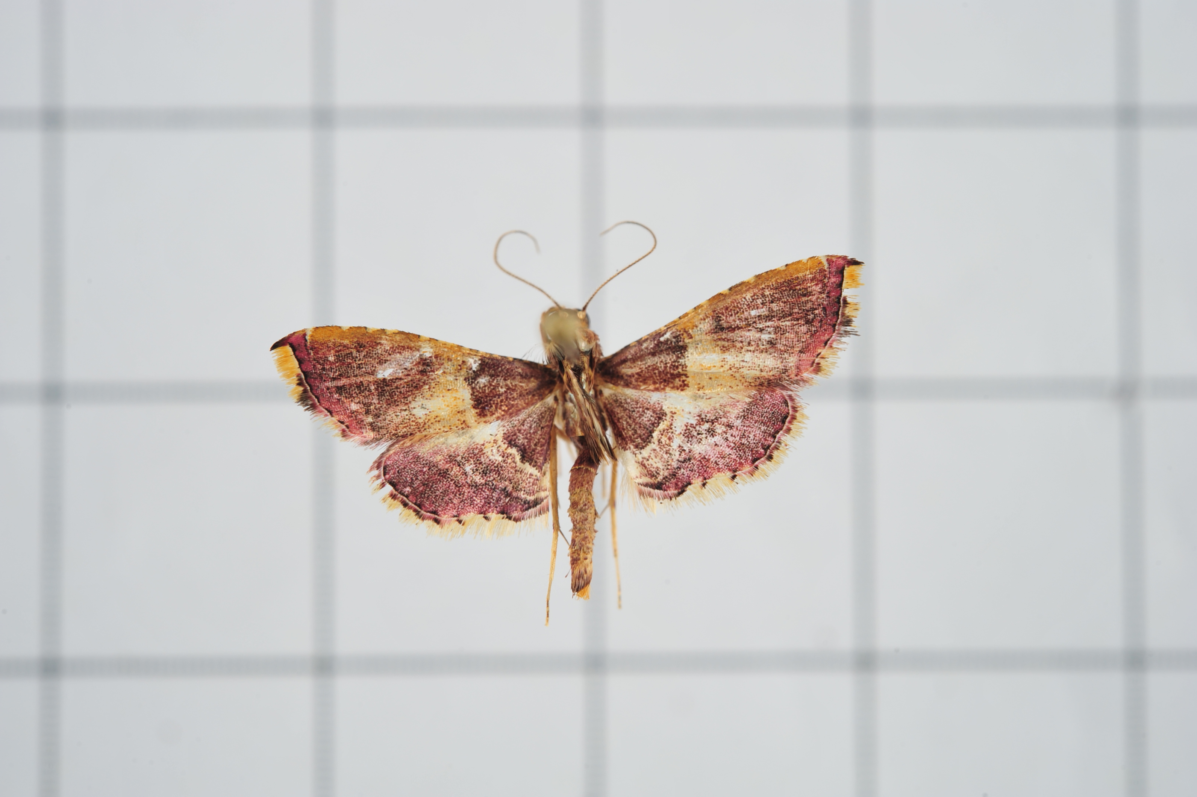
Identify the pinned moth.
Endotricha olivacealis
